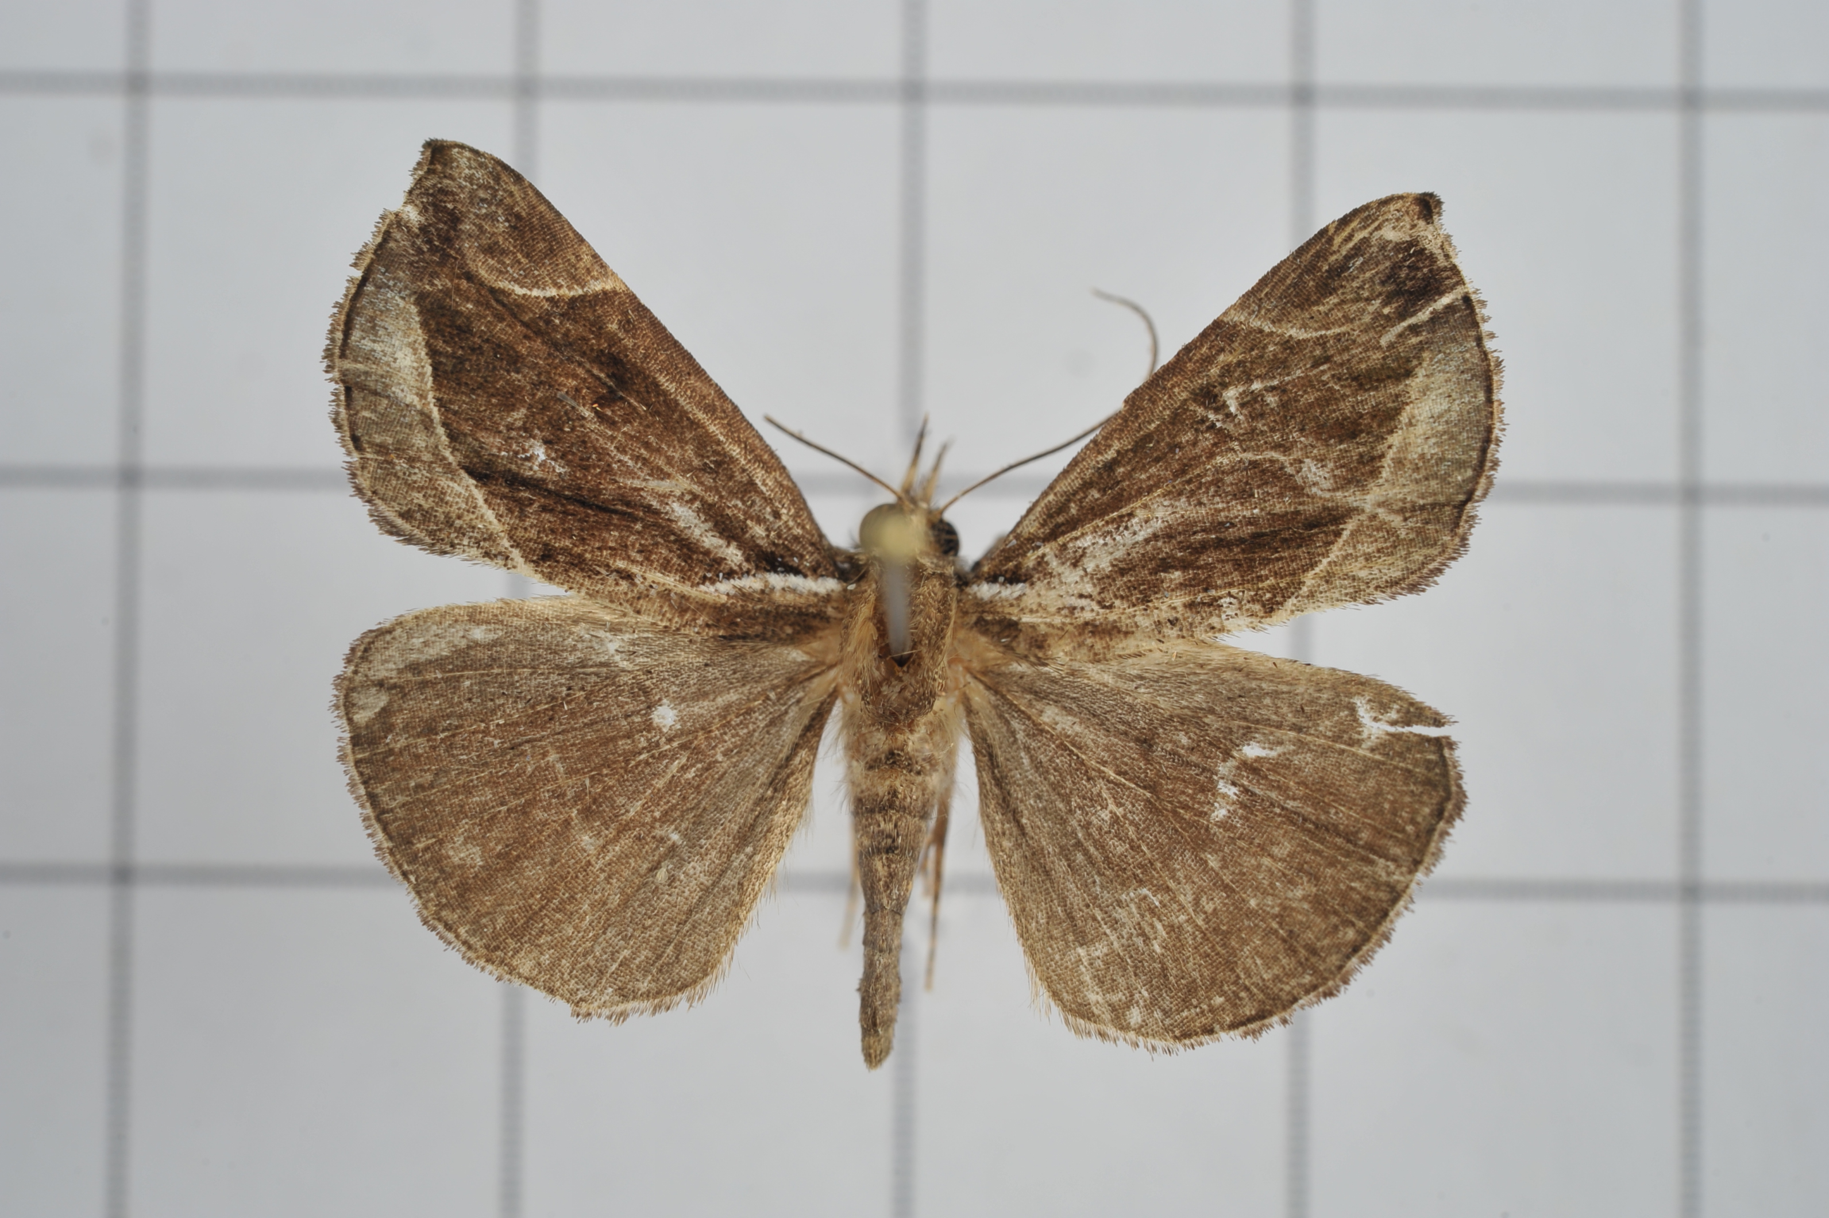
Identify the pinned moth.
Hypena perspicua
